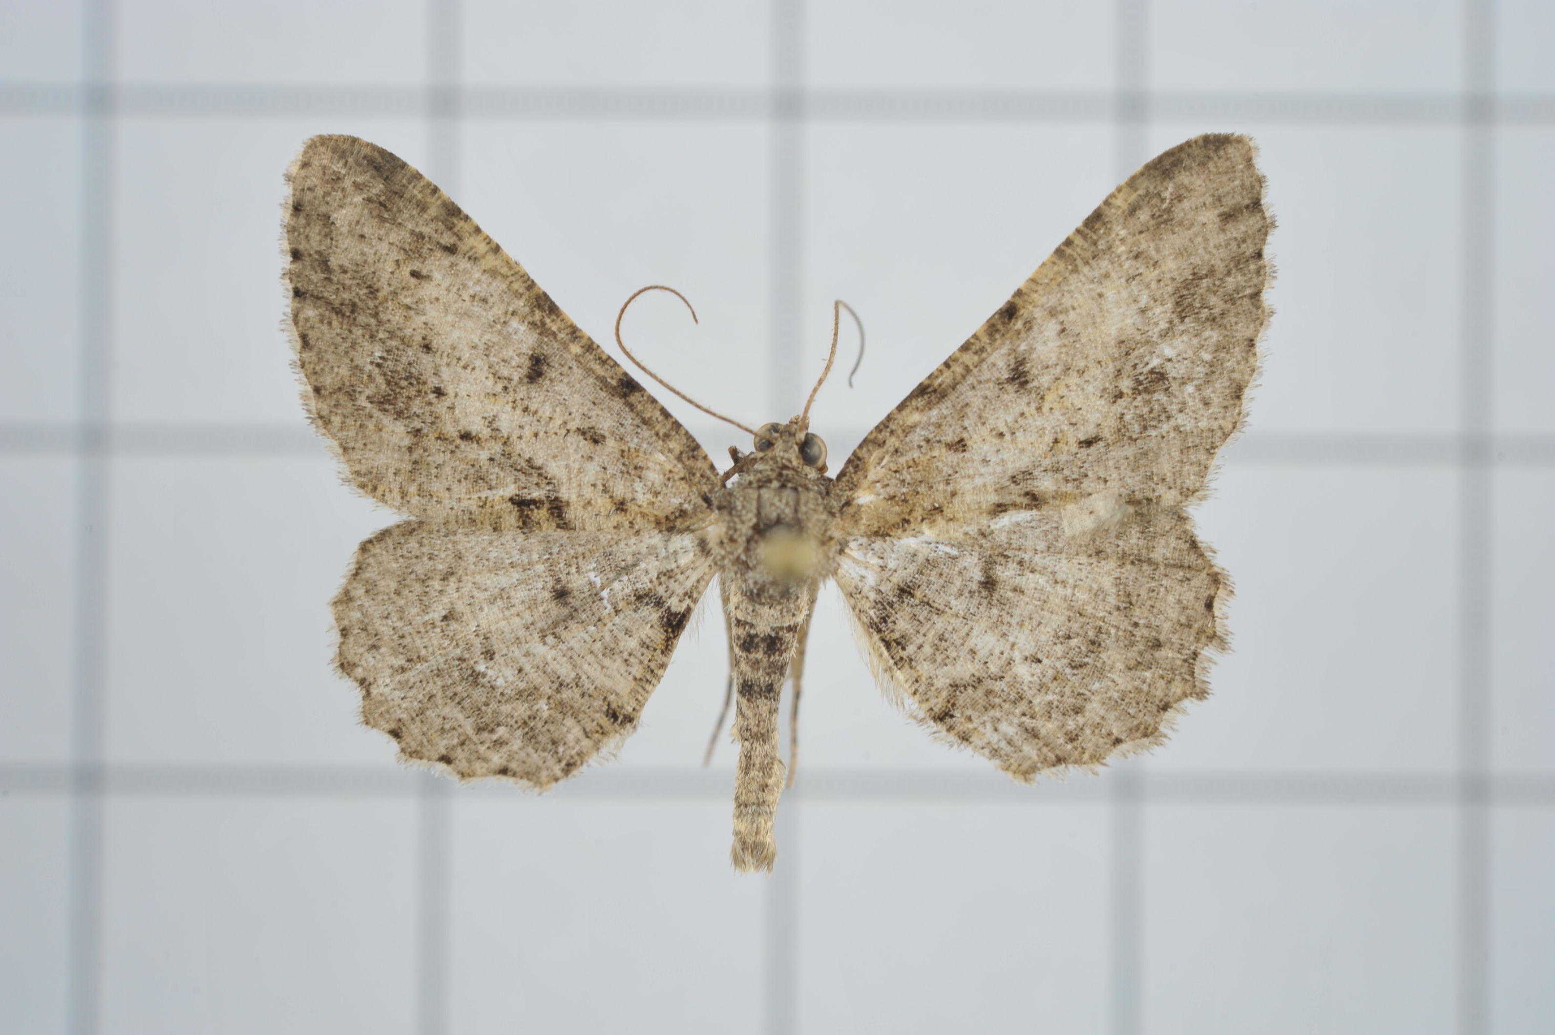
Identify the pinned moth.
Psilalcis breta rantaizana
